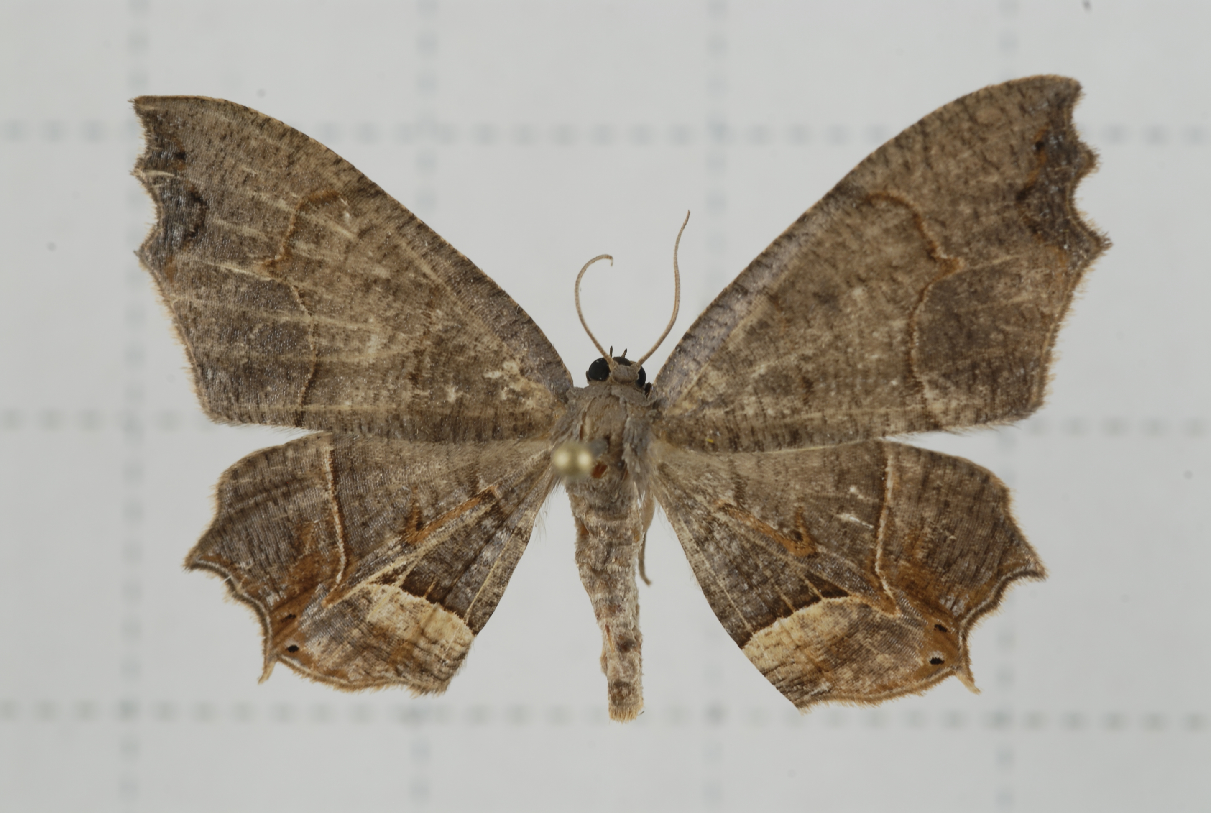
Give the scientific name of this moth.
Epiplema arcuata
